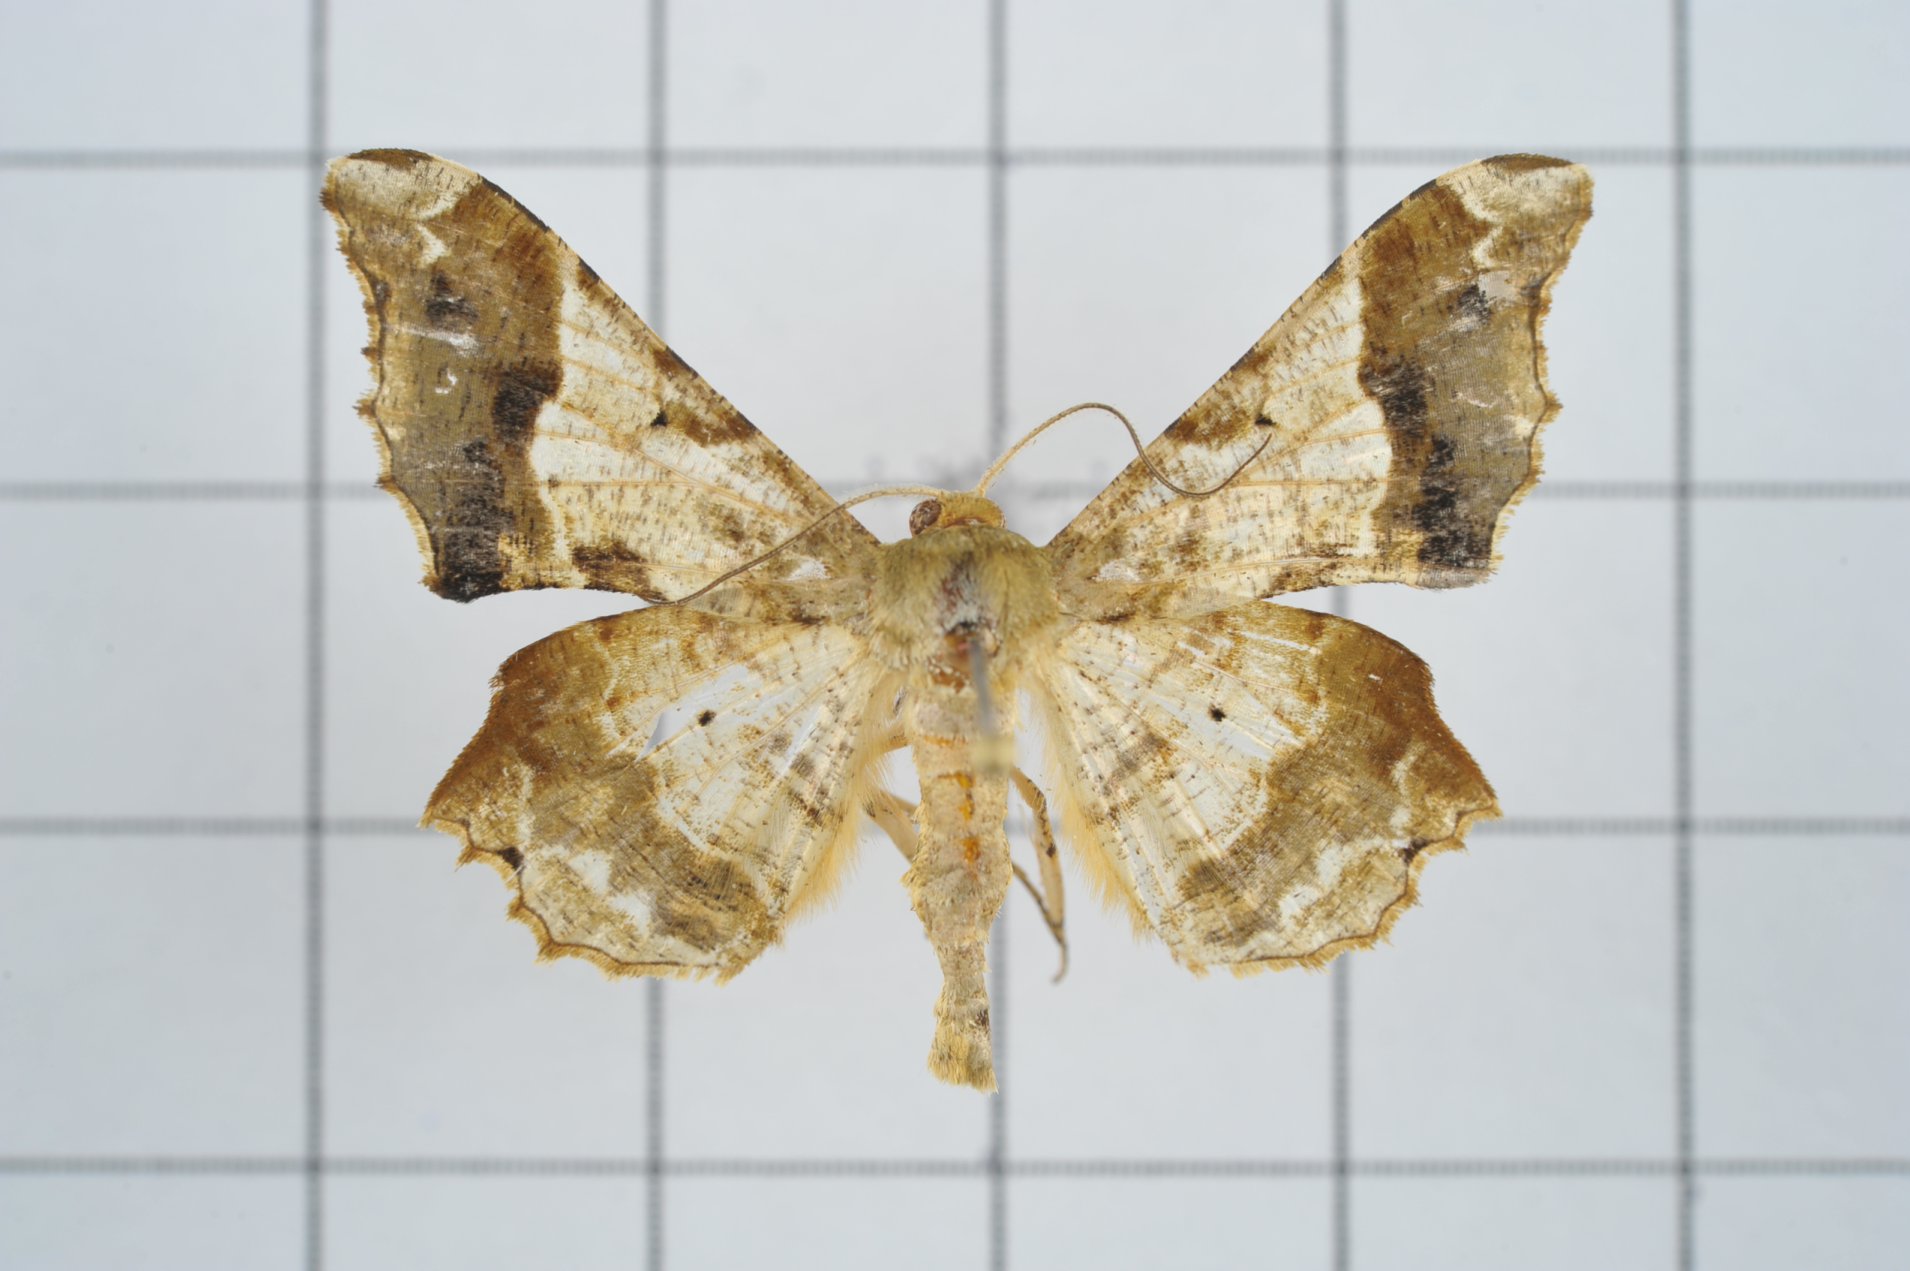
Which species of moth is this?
Krananda oliveomarginata
